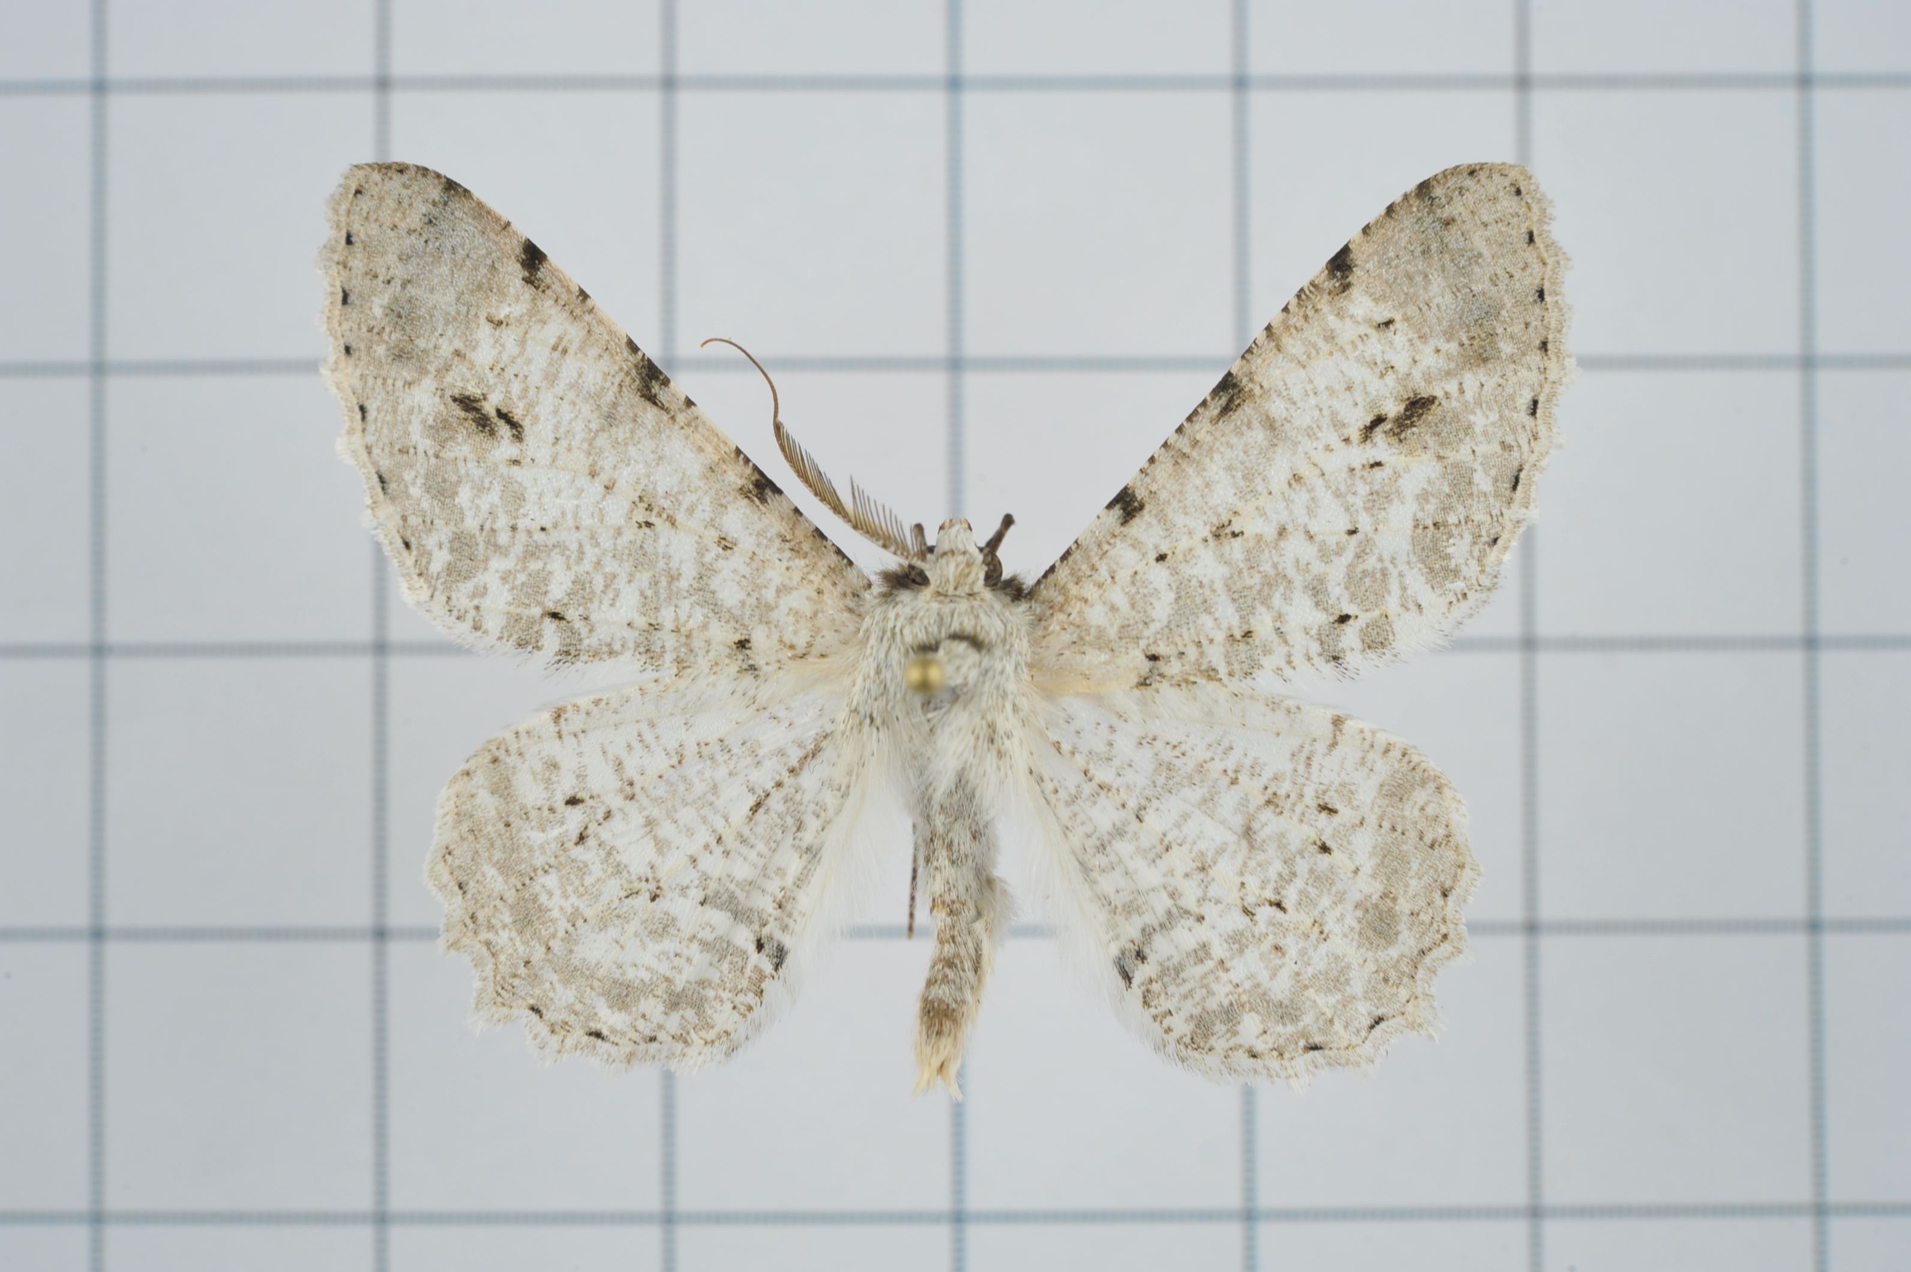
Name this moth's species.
Lassaba parvalbidaria parvalbidaria
